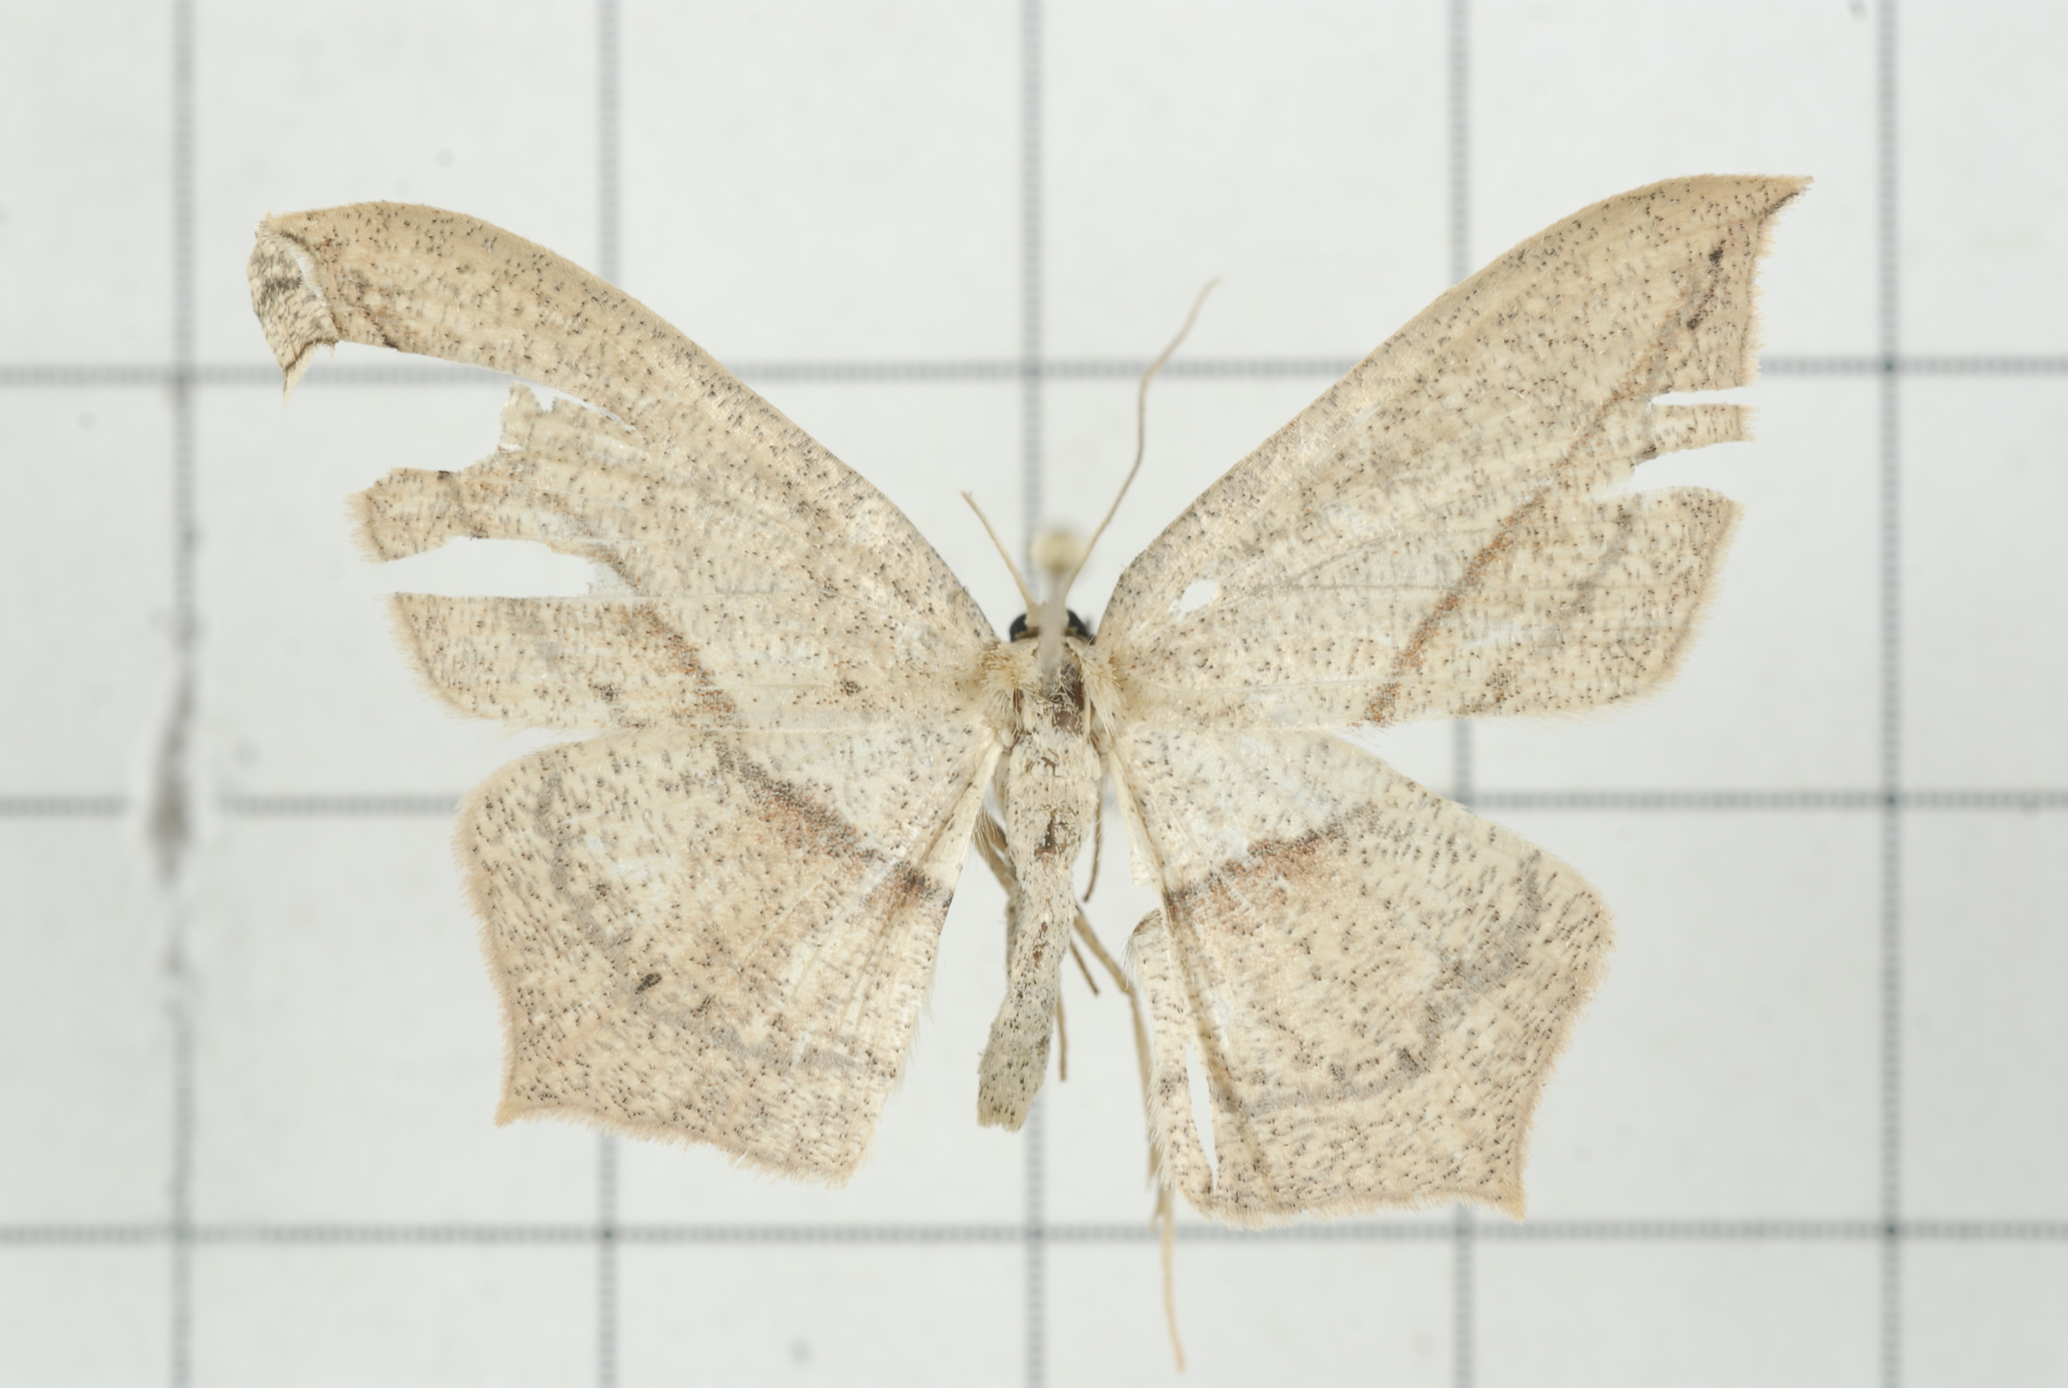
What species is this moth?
Timandra stueningi
